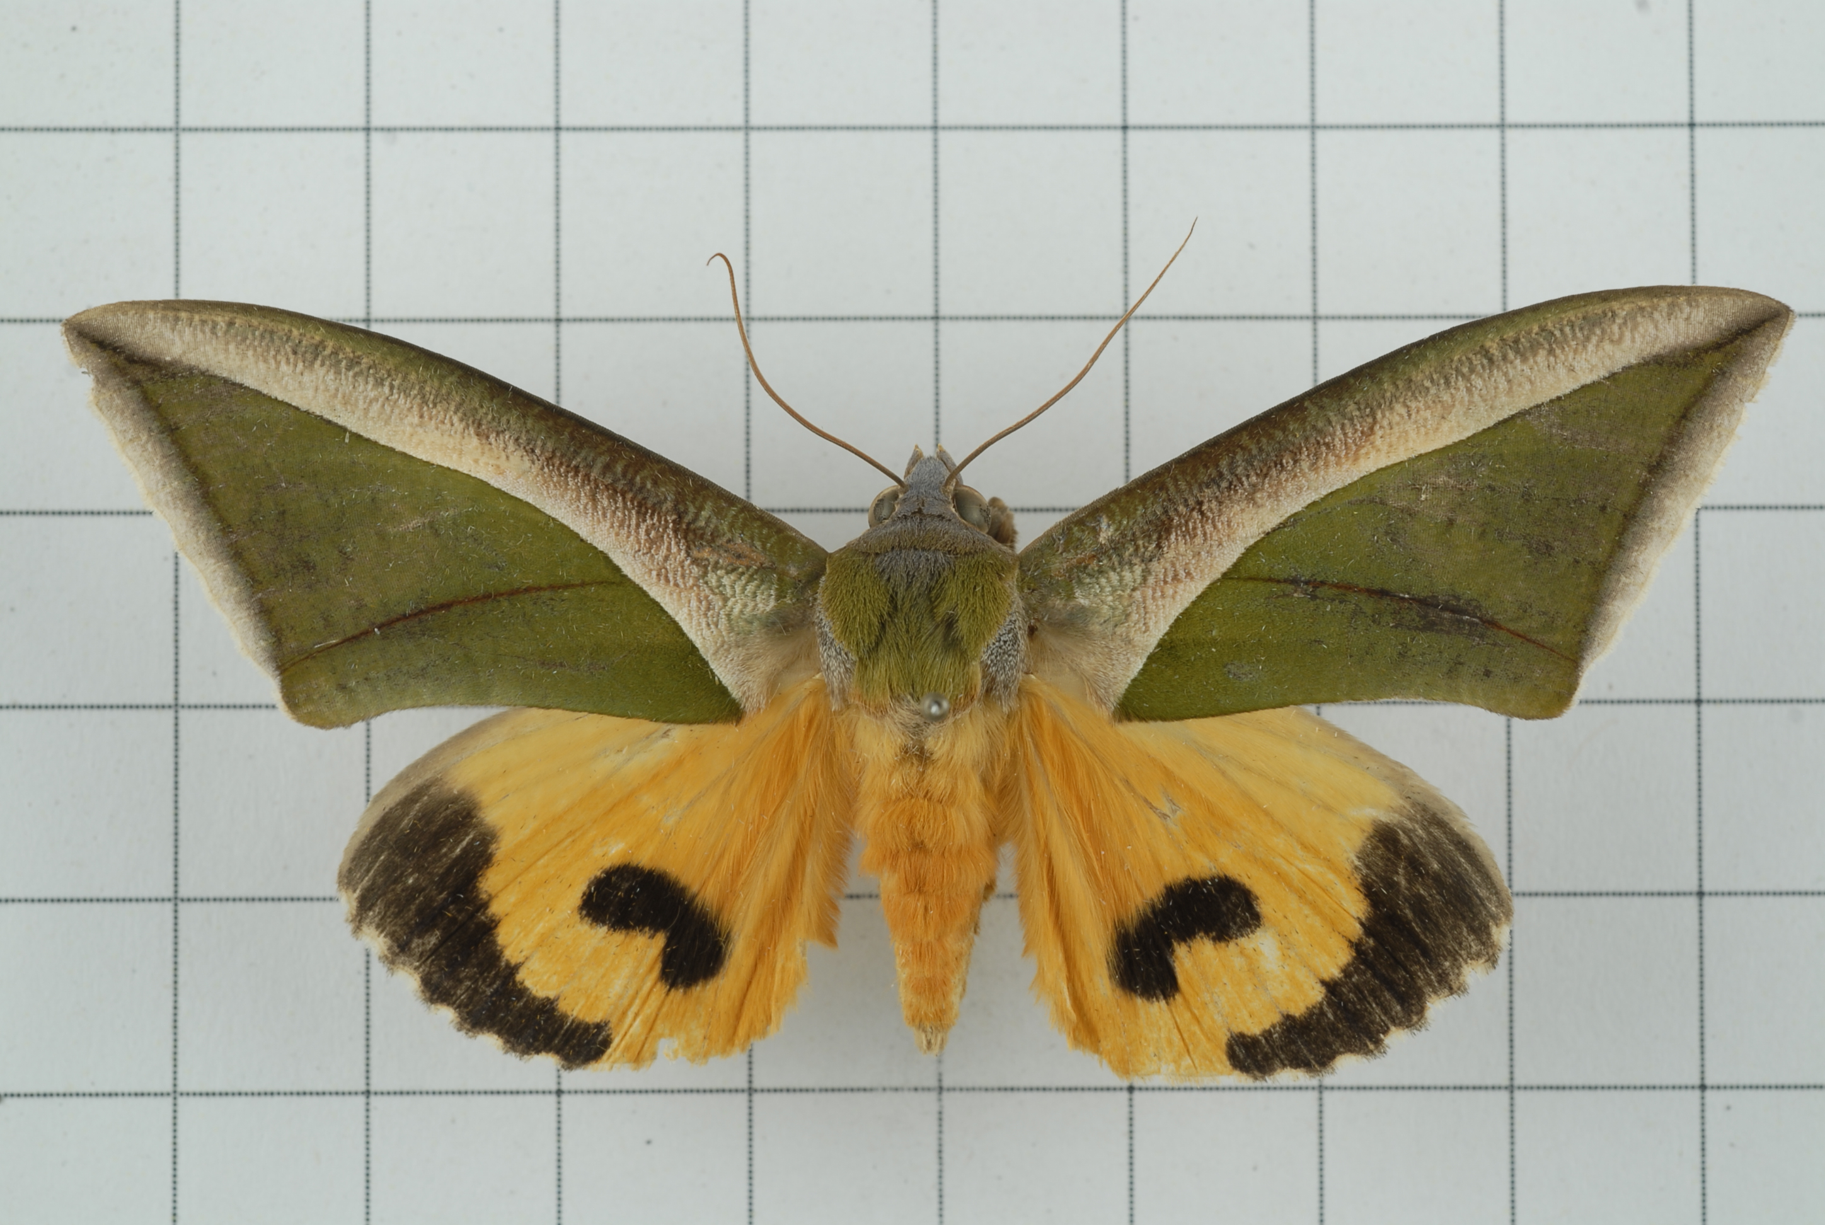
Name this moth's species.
Eudocima salaminia
